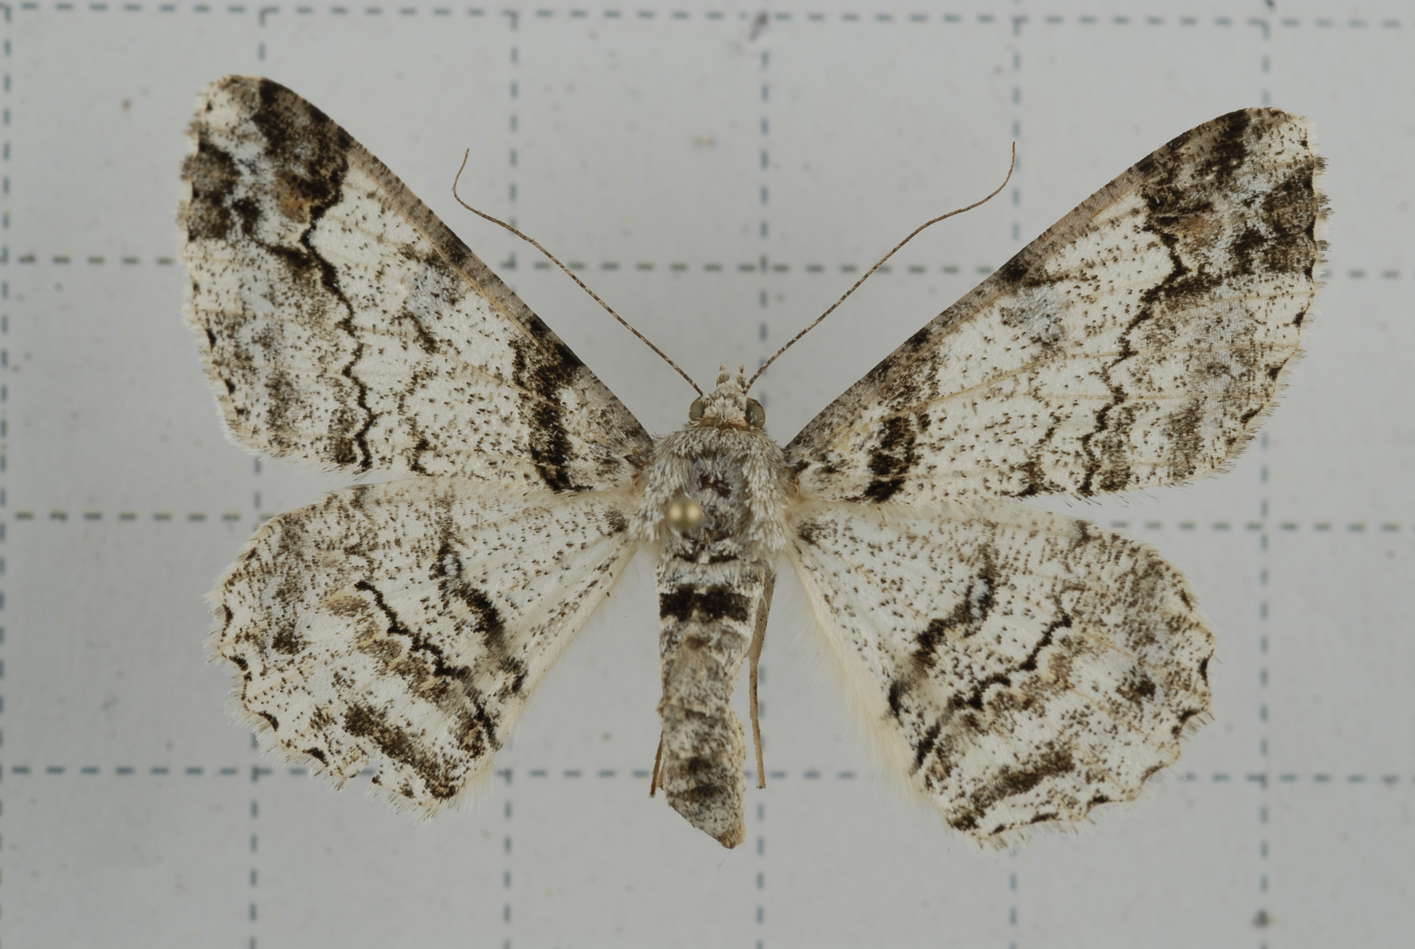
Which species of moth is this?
Cleora fraterna
